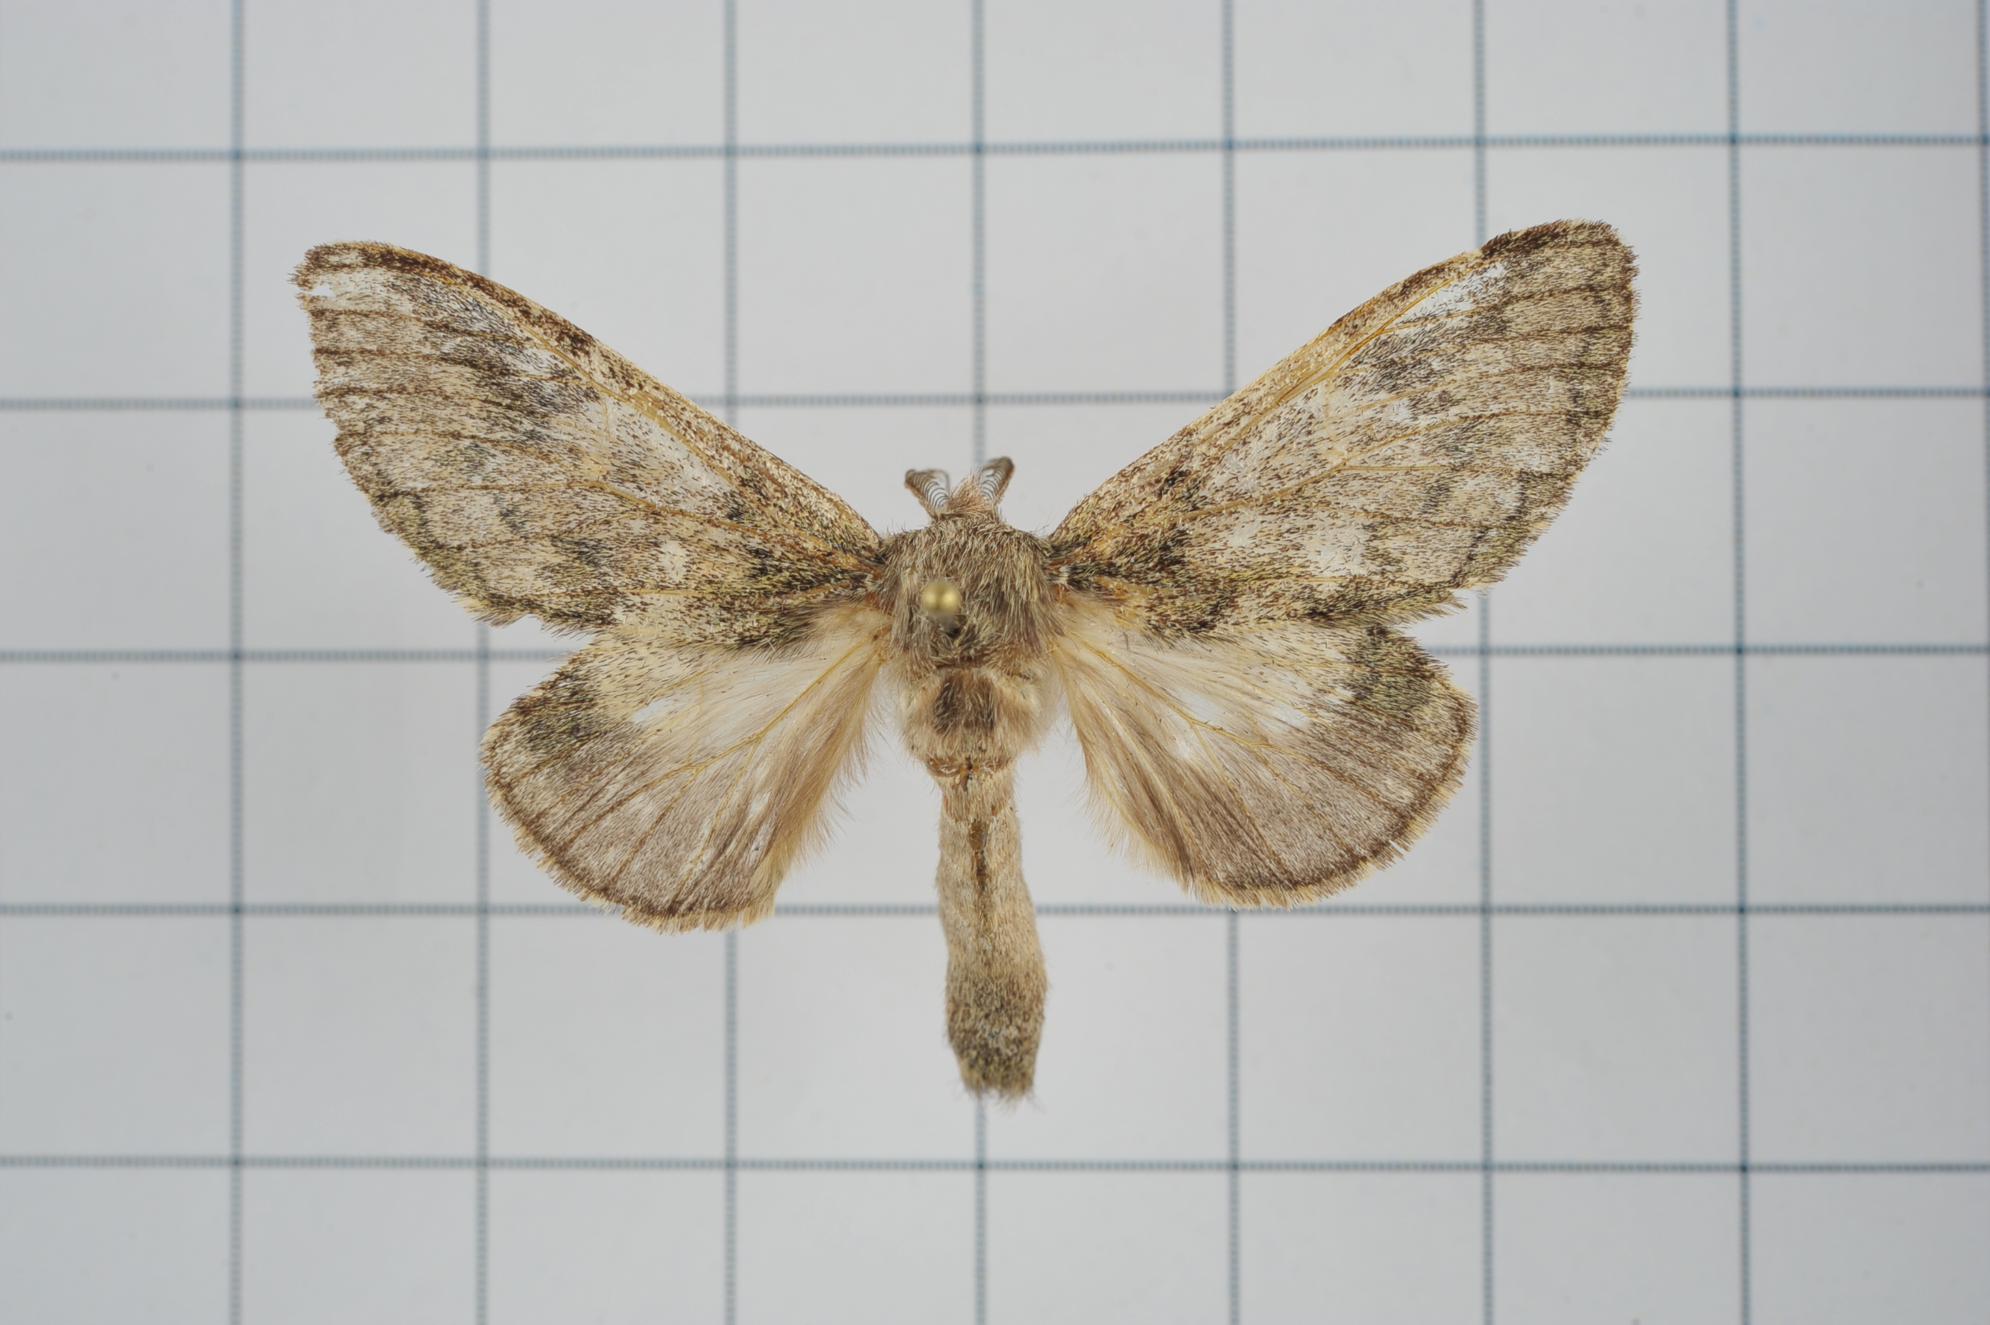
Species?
Syntypistis umbrosa
